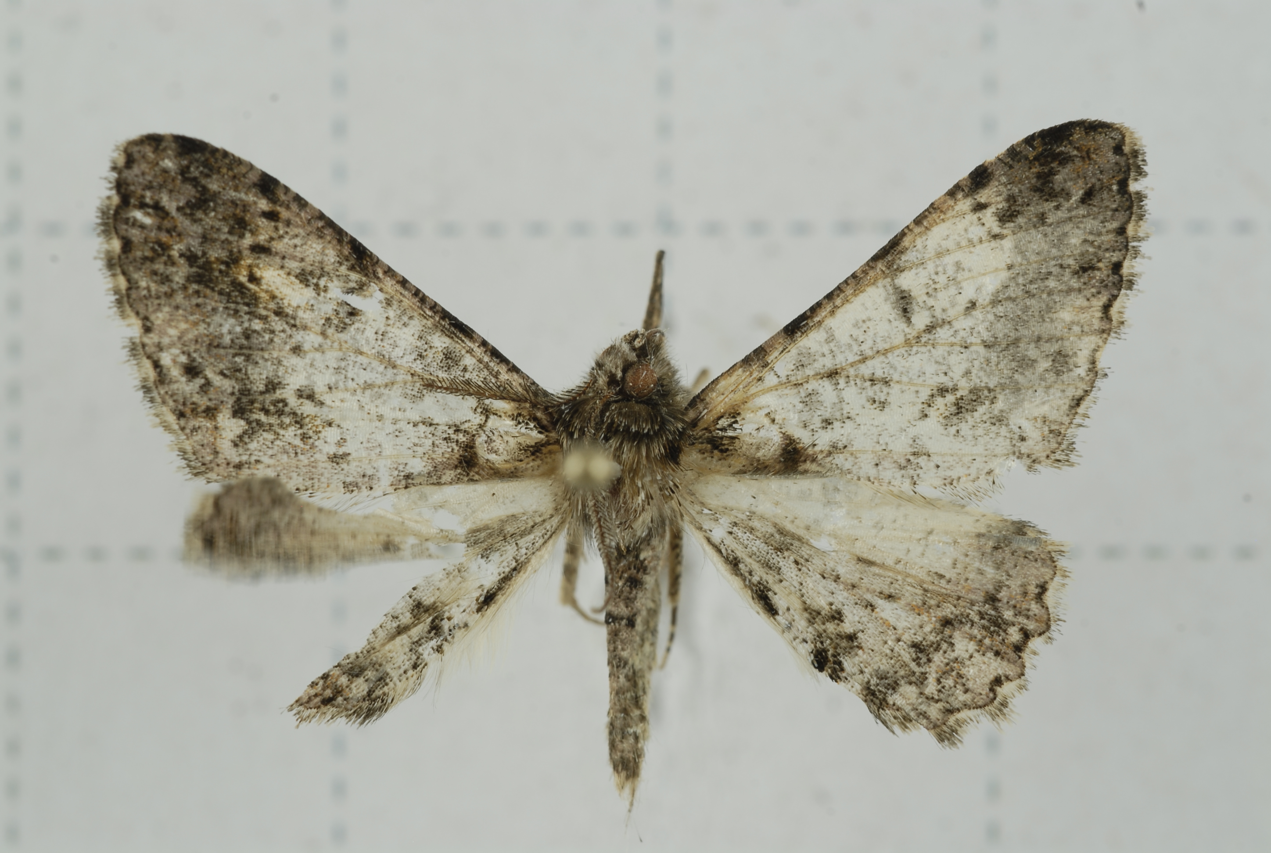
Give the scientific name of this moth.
Alcis taiwanovariegata
